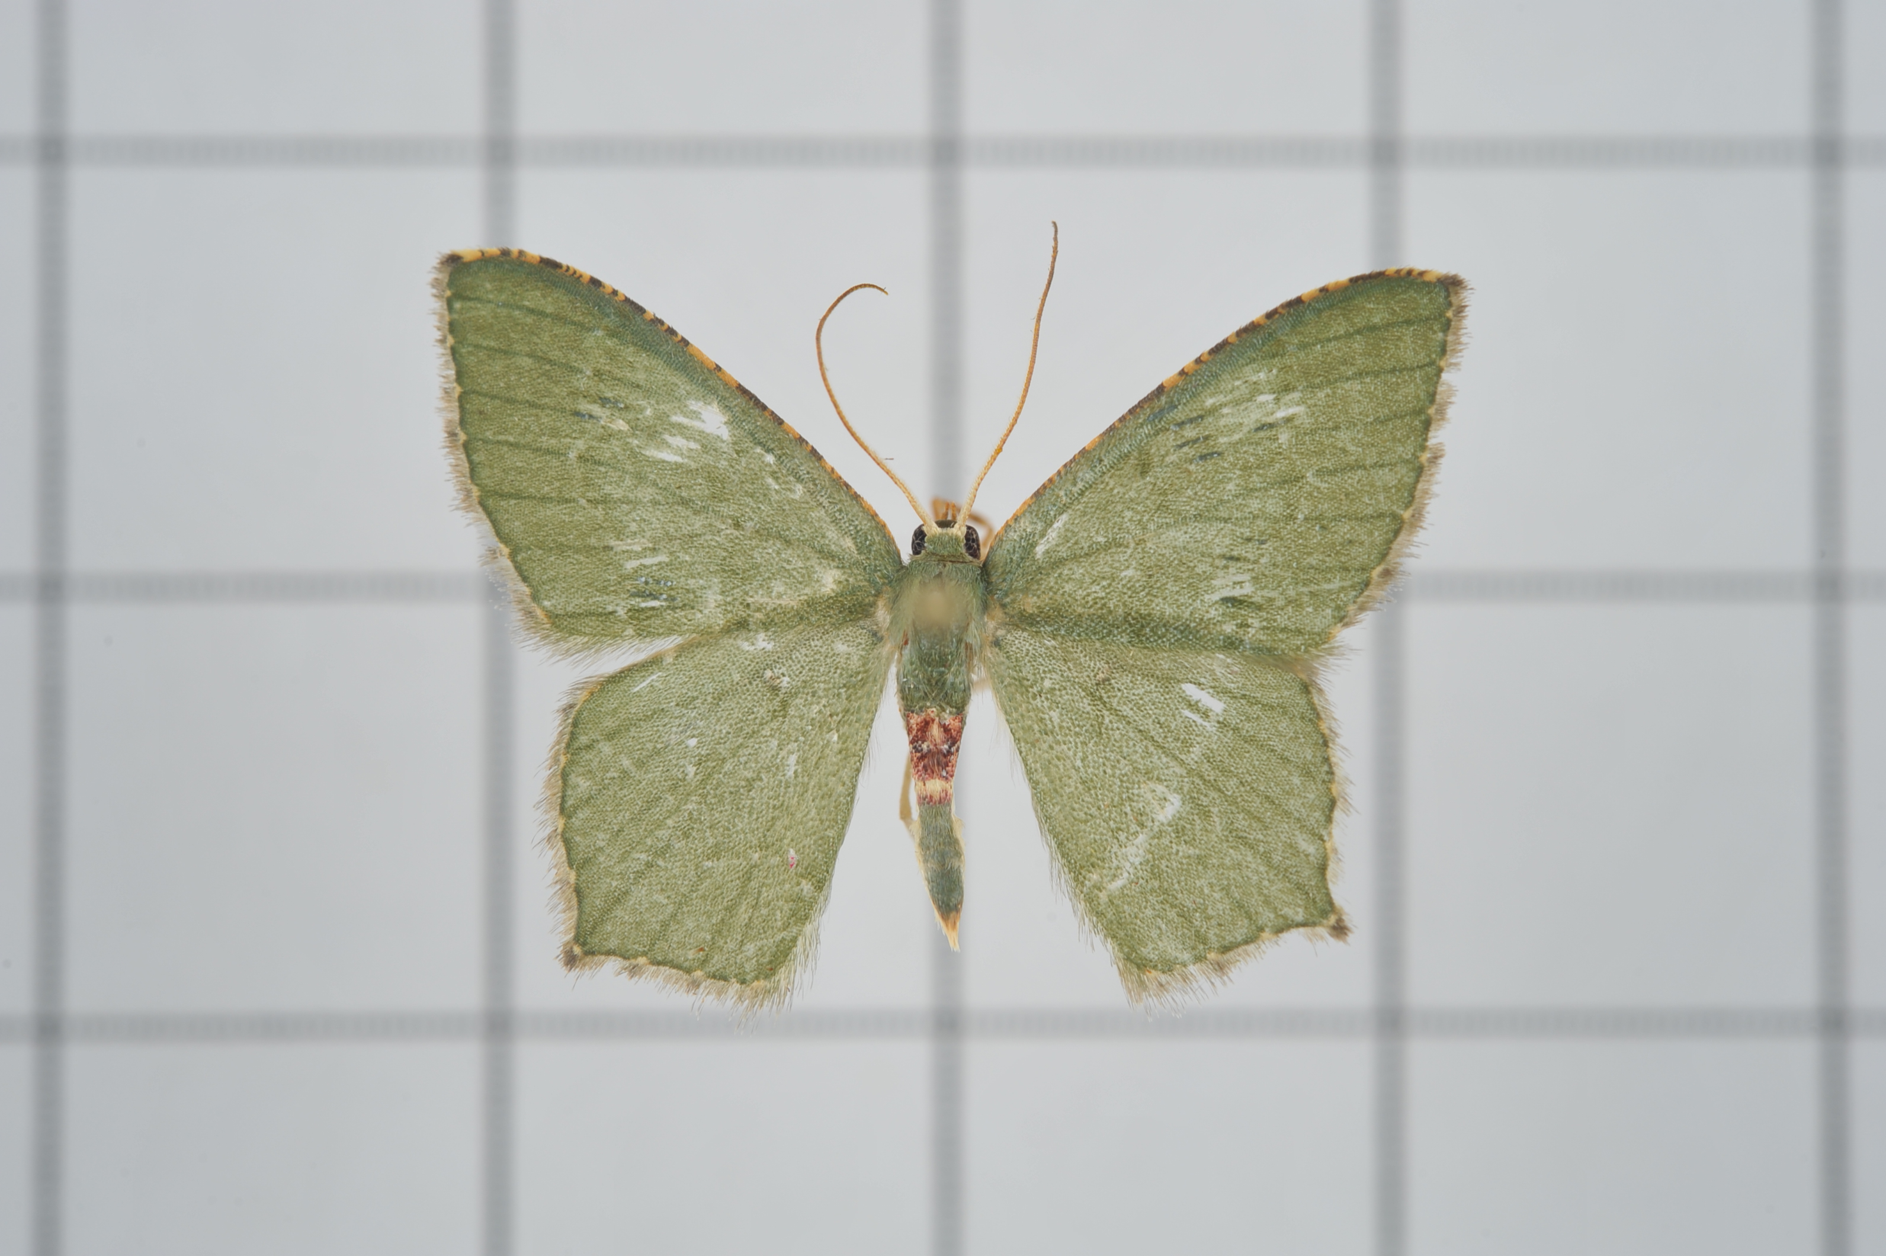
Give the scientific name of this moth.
Hemithea tritonaria
